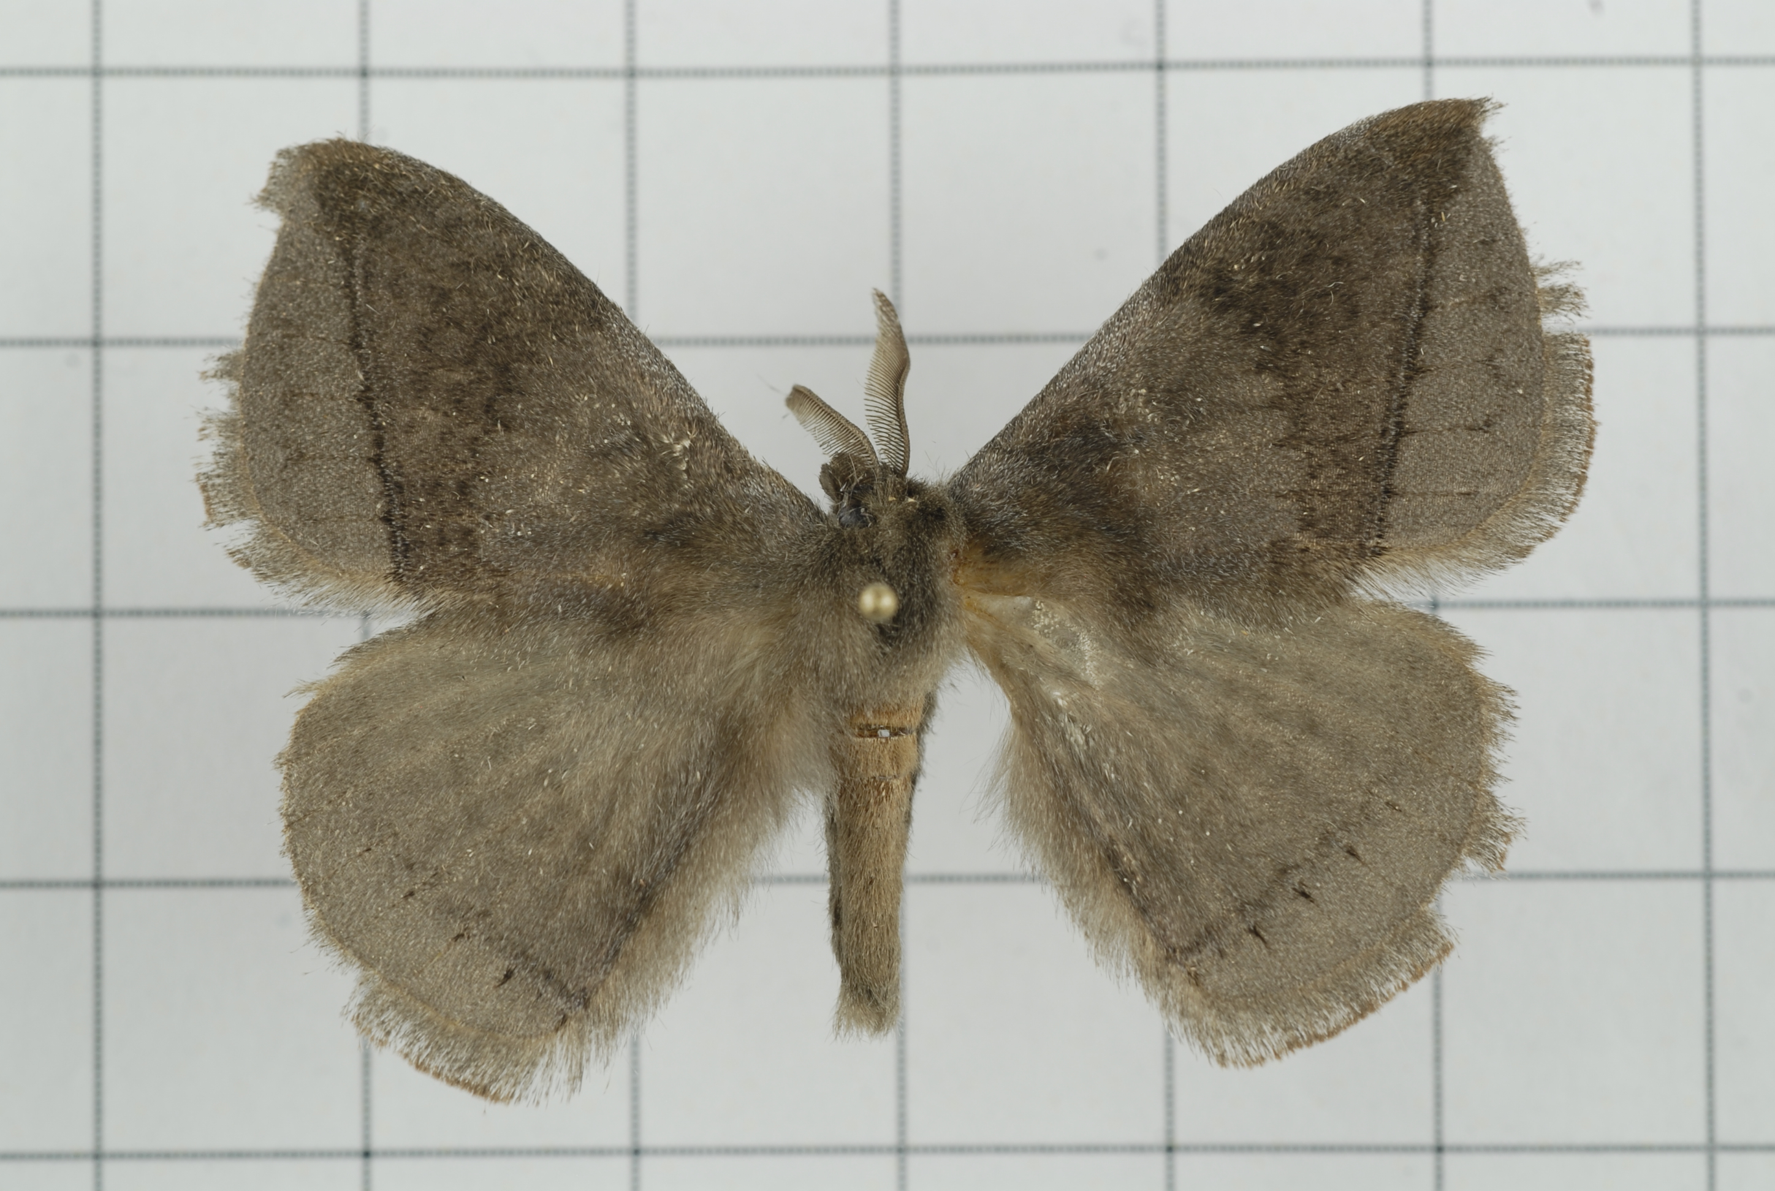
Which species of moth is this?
Ganisa formosicola
